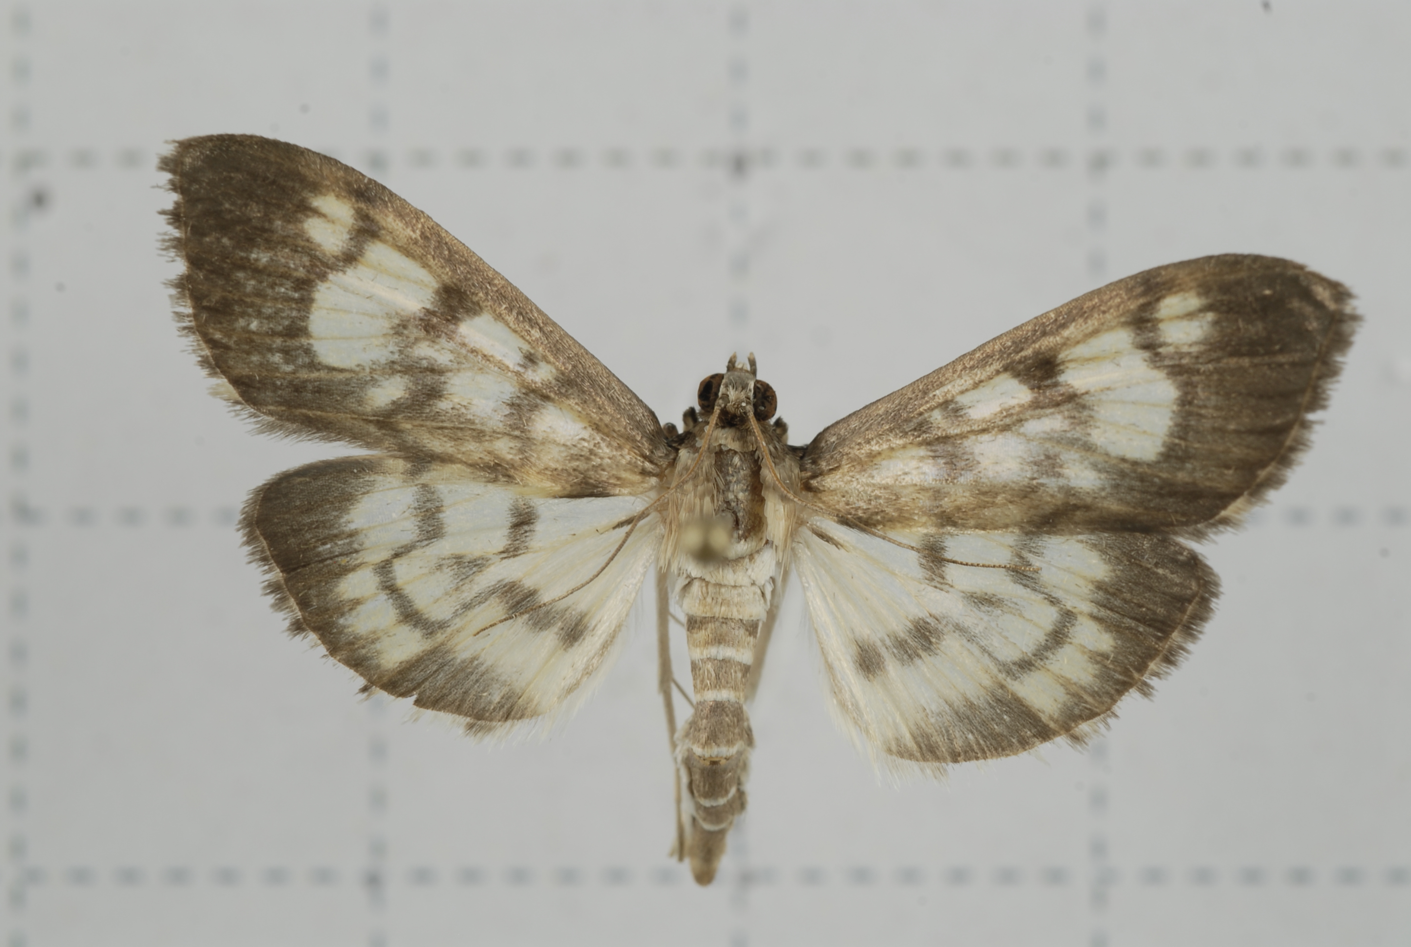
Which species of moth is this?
Syllepte taiwanalis
